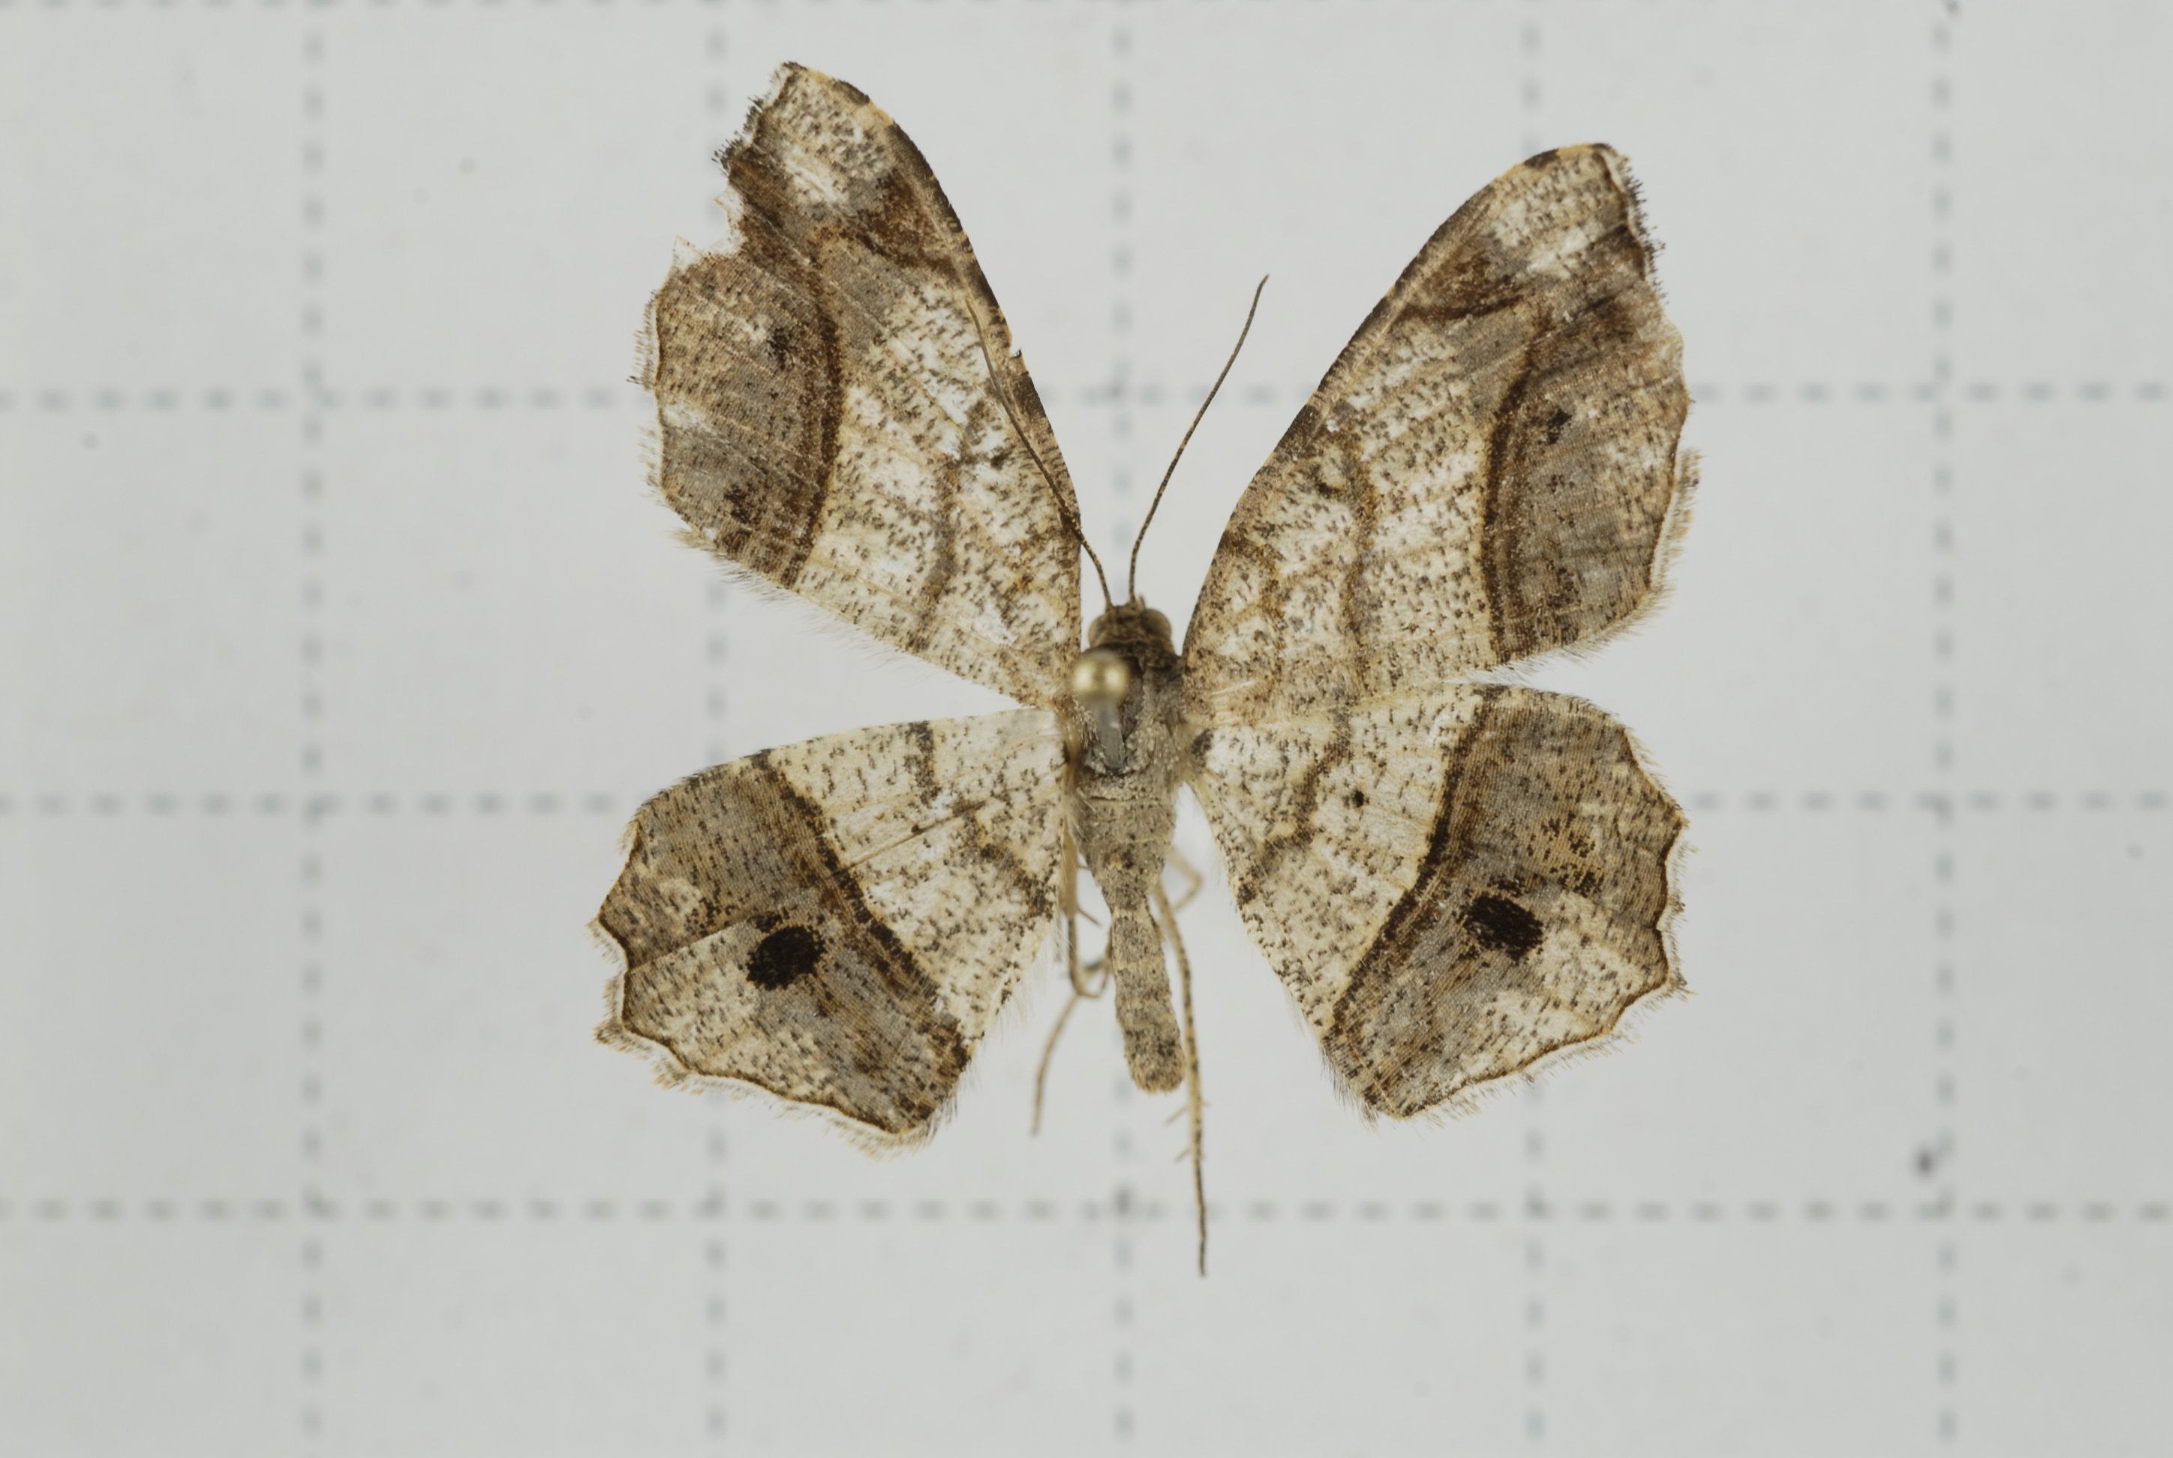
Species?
Chiasmia intermediaria
